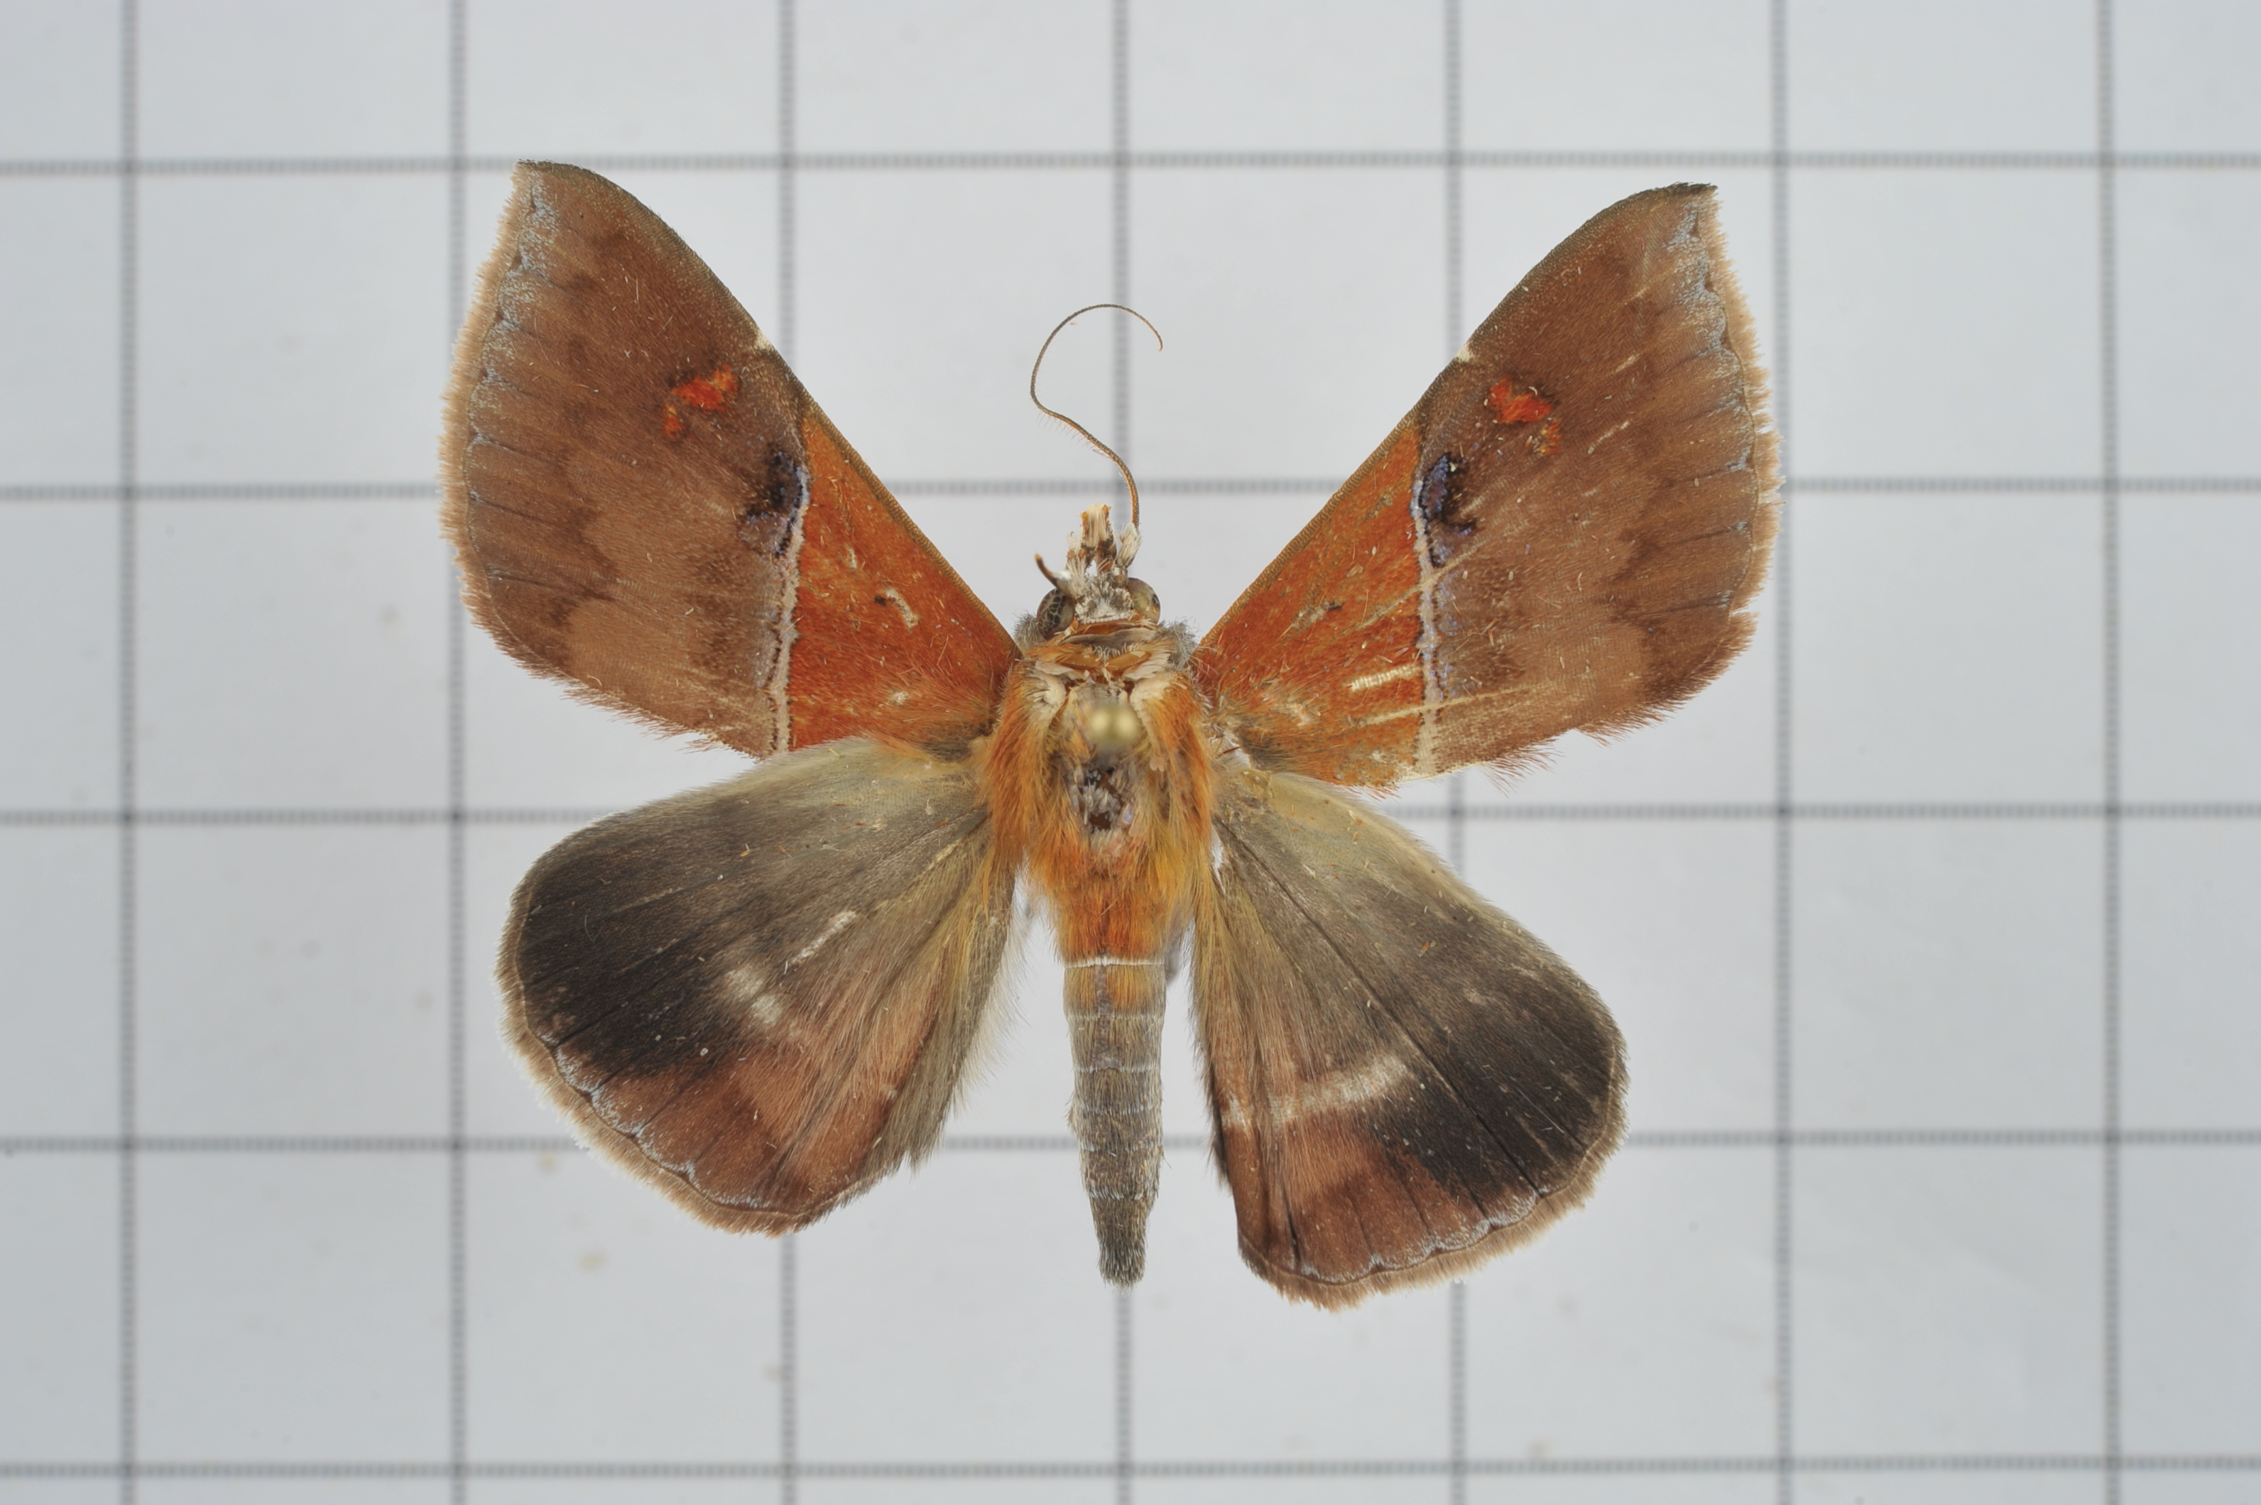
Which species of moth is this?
Sympis rufibasis
